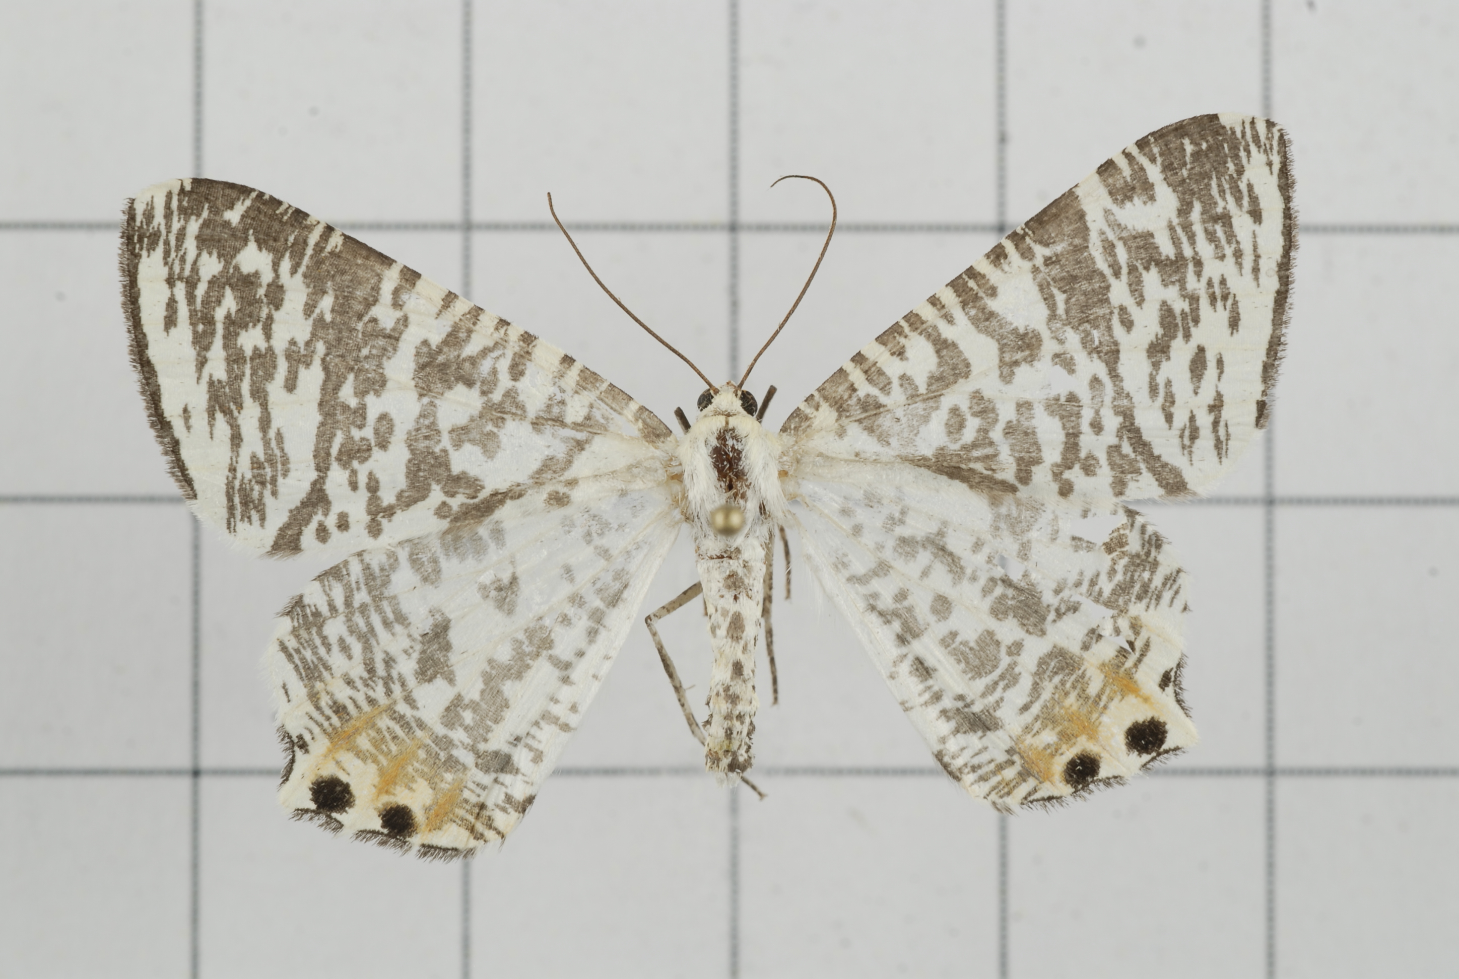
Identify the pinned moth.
Ourapteryx venusta
